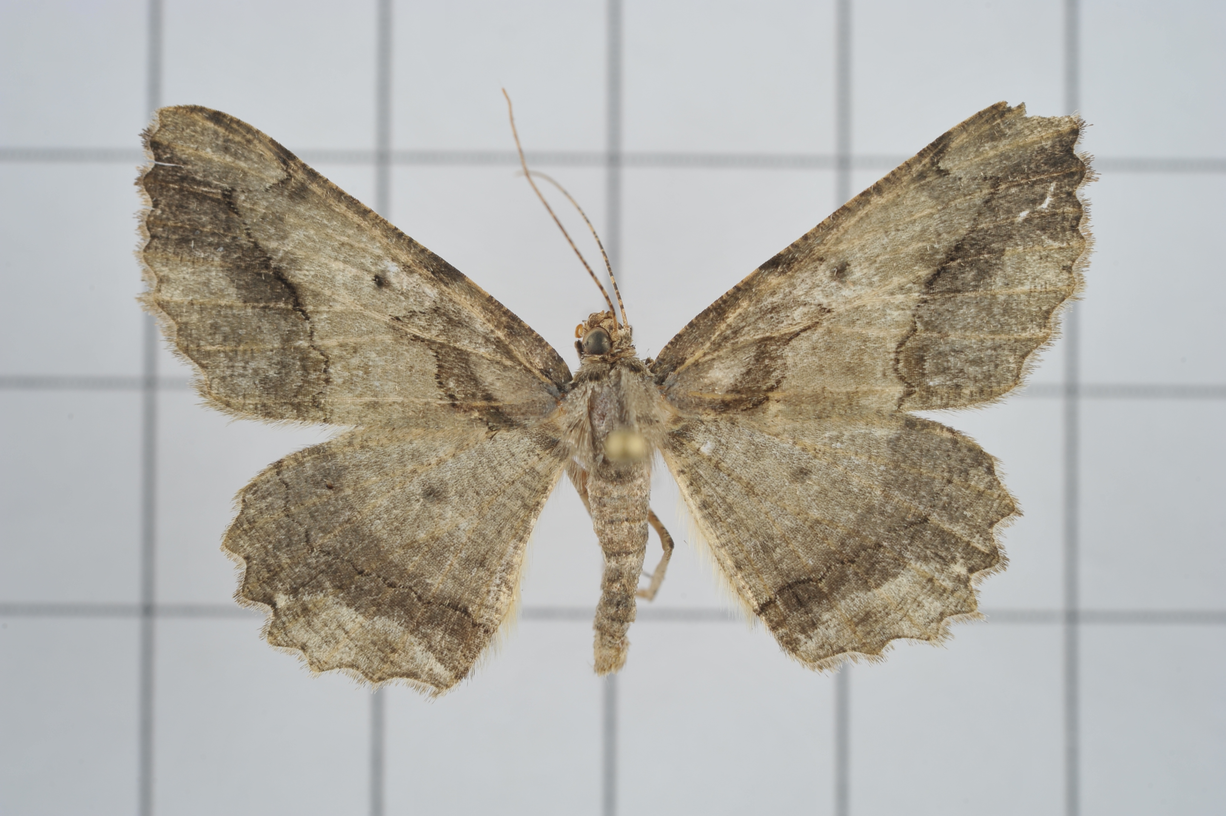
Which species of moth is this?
Menophra mitsundoi
